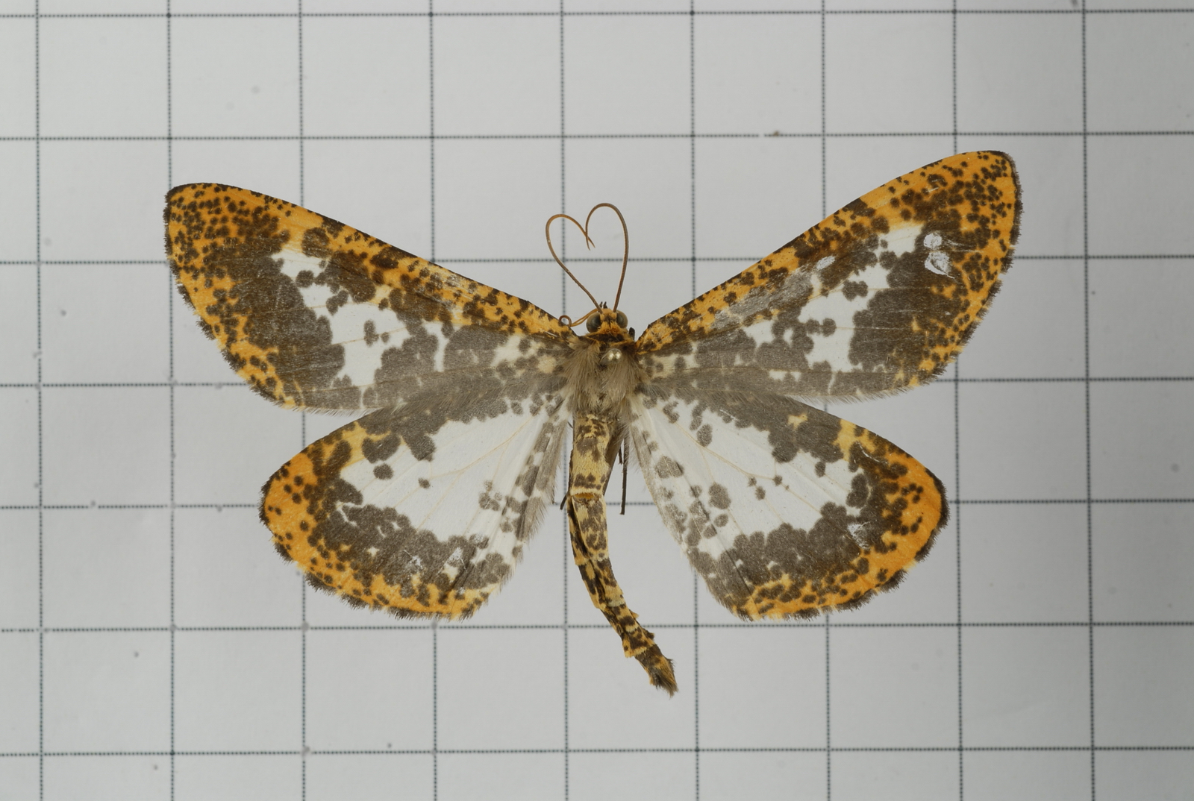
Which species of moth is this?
Epobeidia lucifera extranigricans
